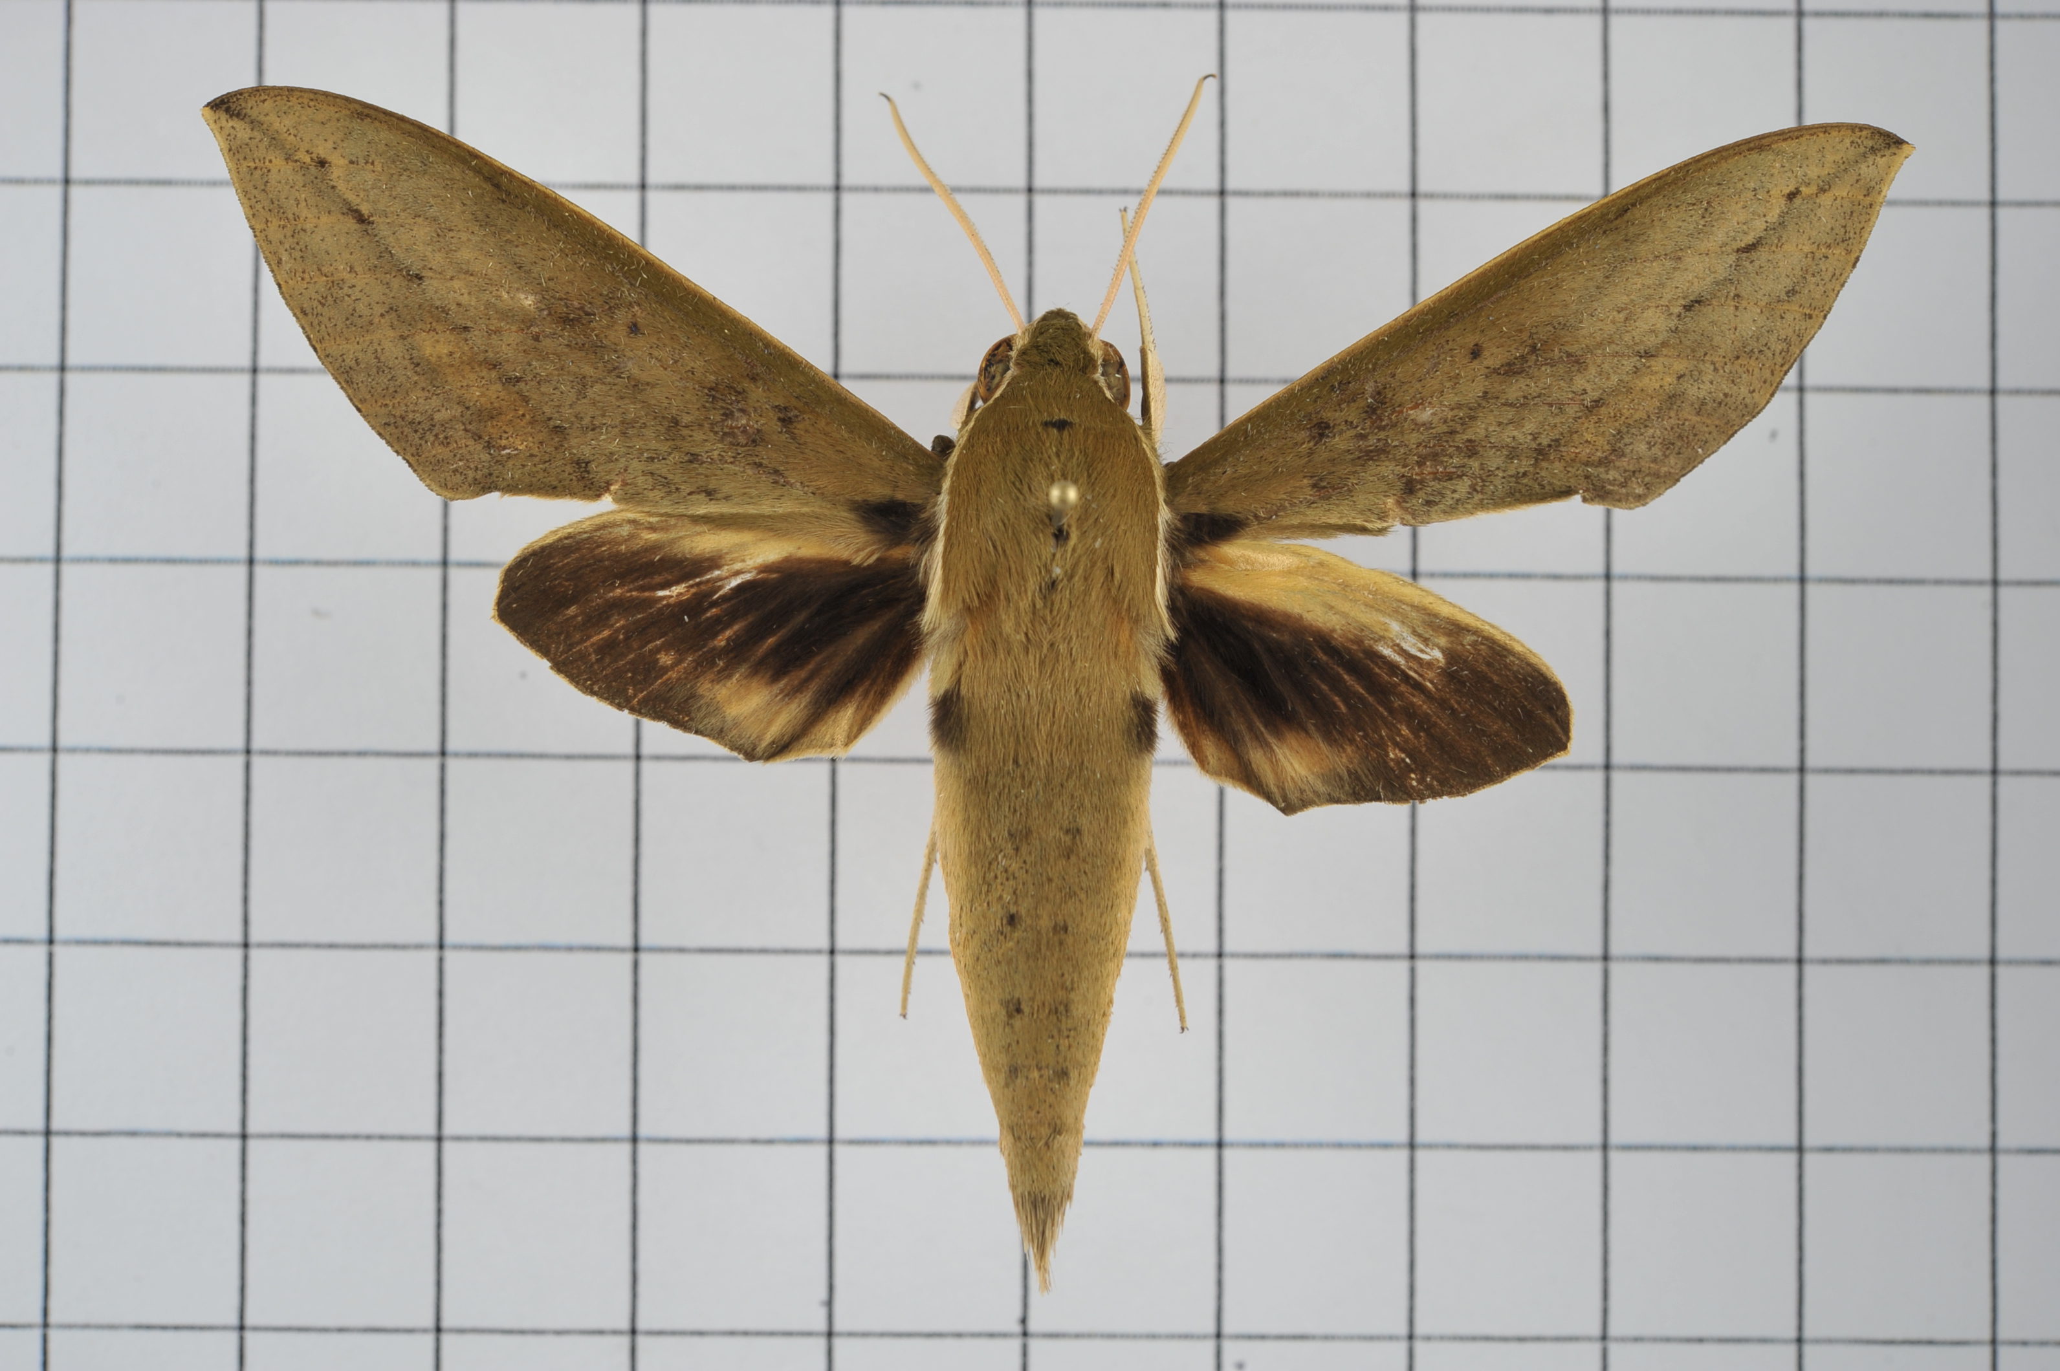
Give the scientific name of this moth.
Theretra boisduvalii
